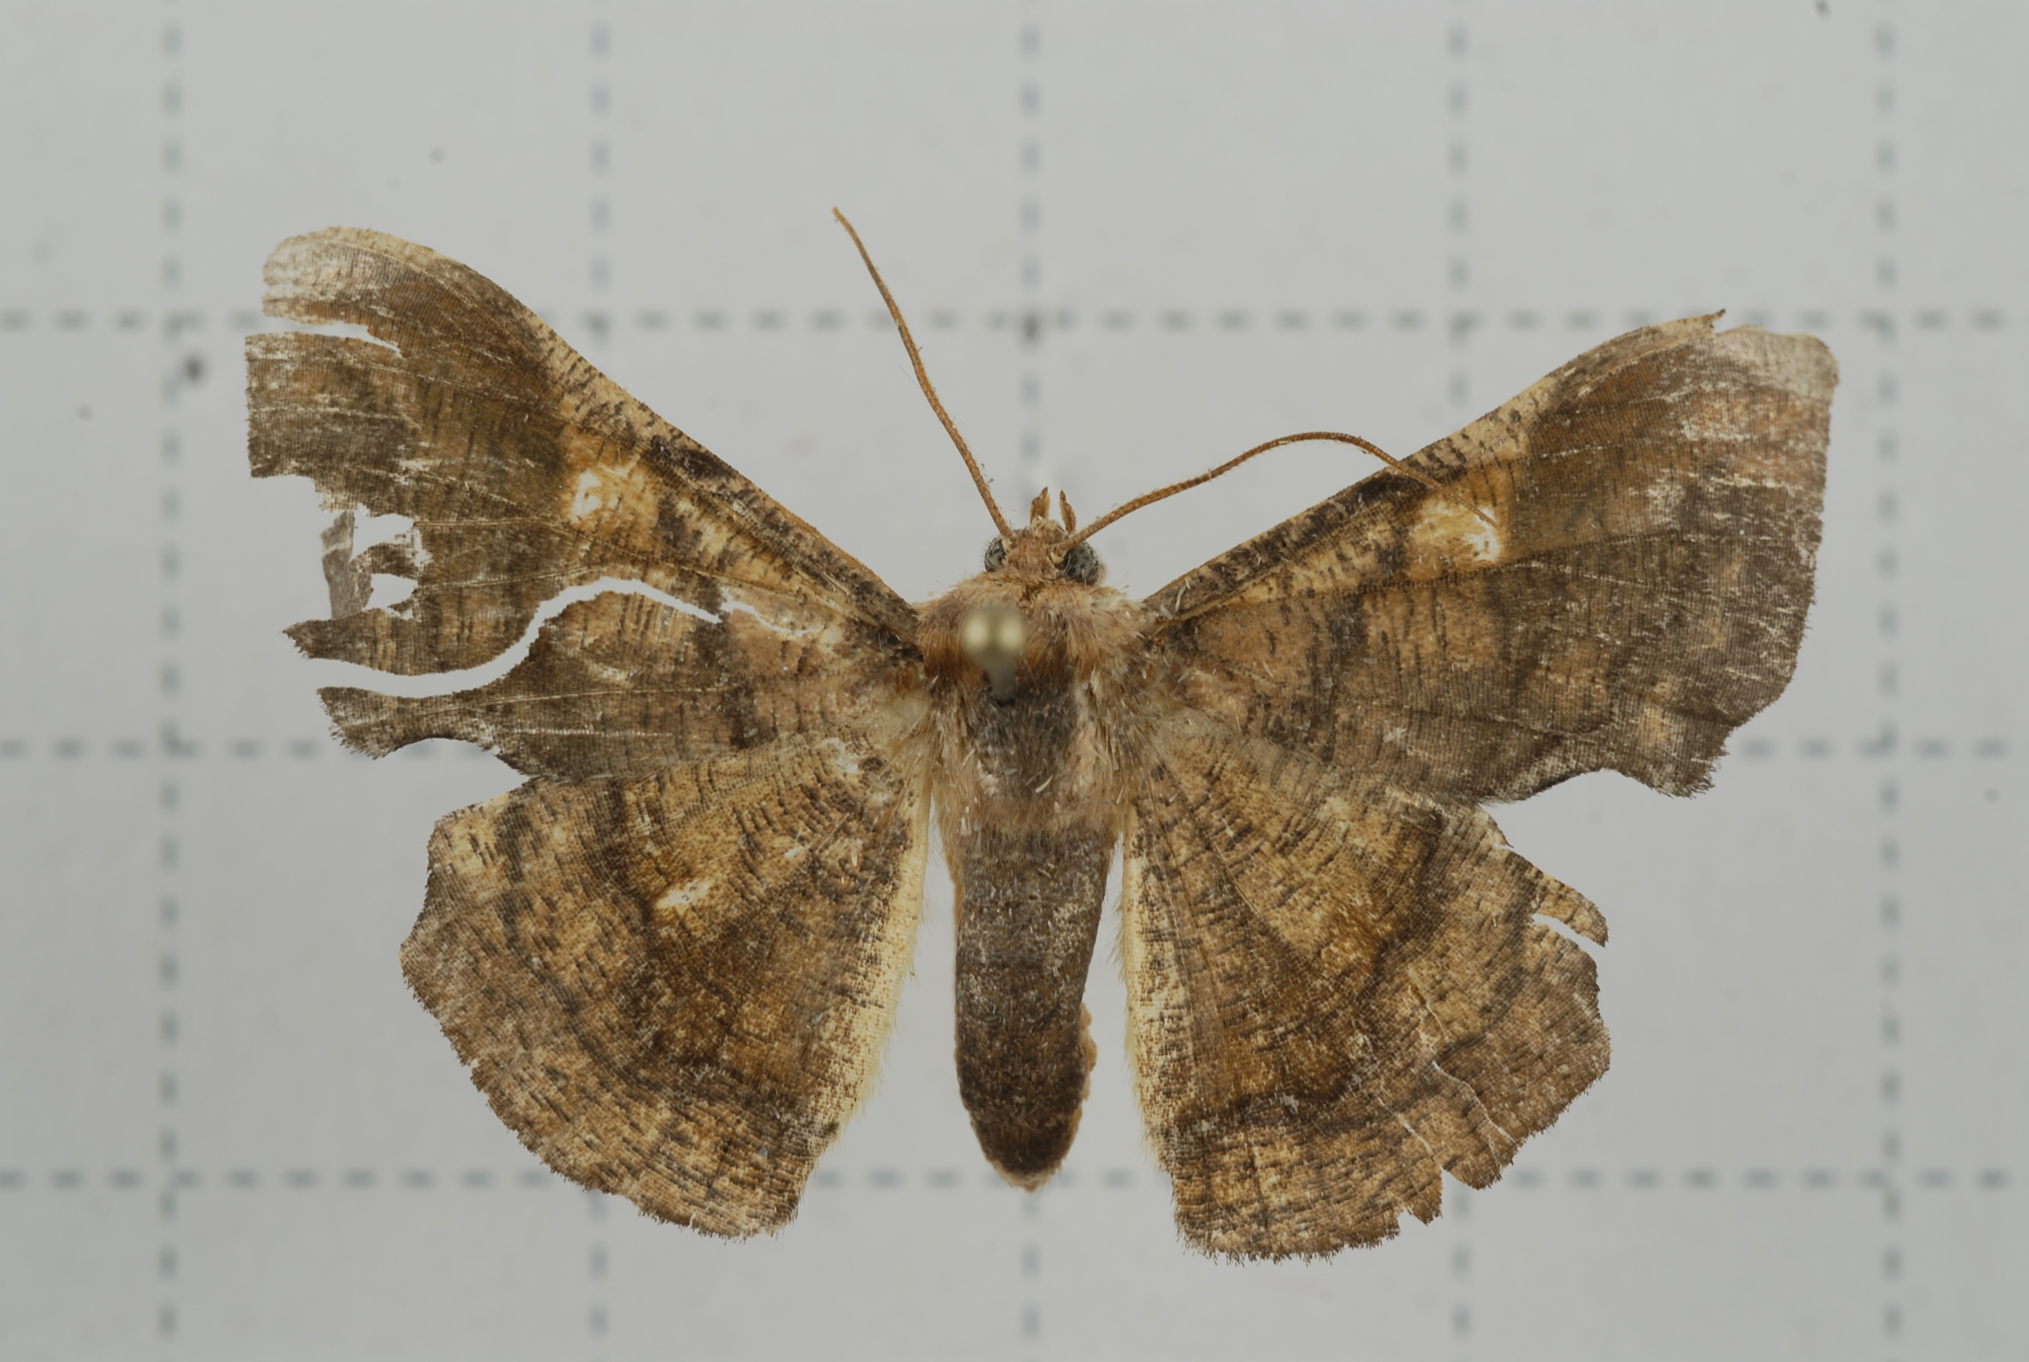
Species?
Fascellina chromataria
